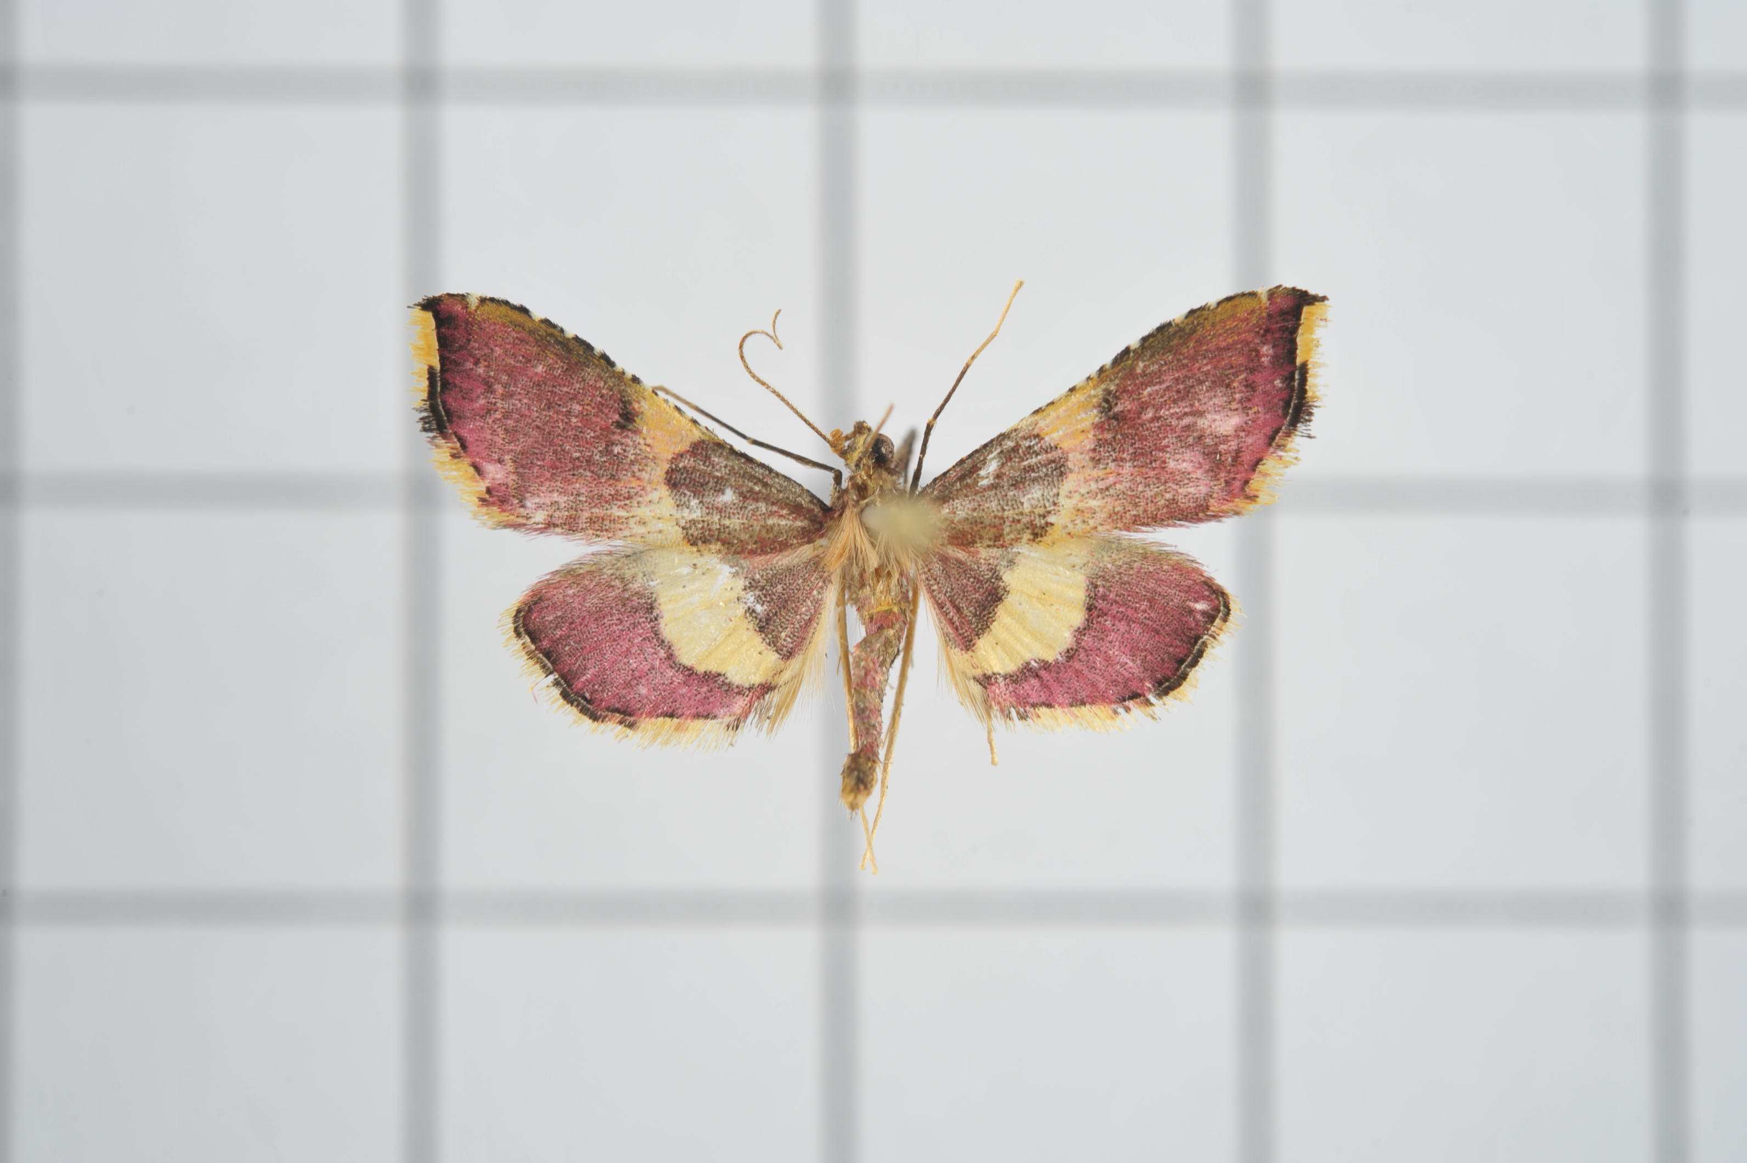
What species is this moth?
Endotricha metacuralis
